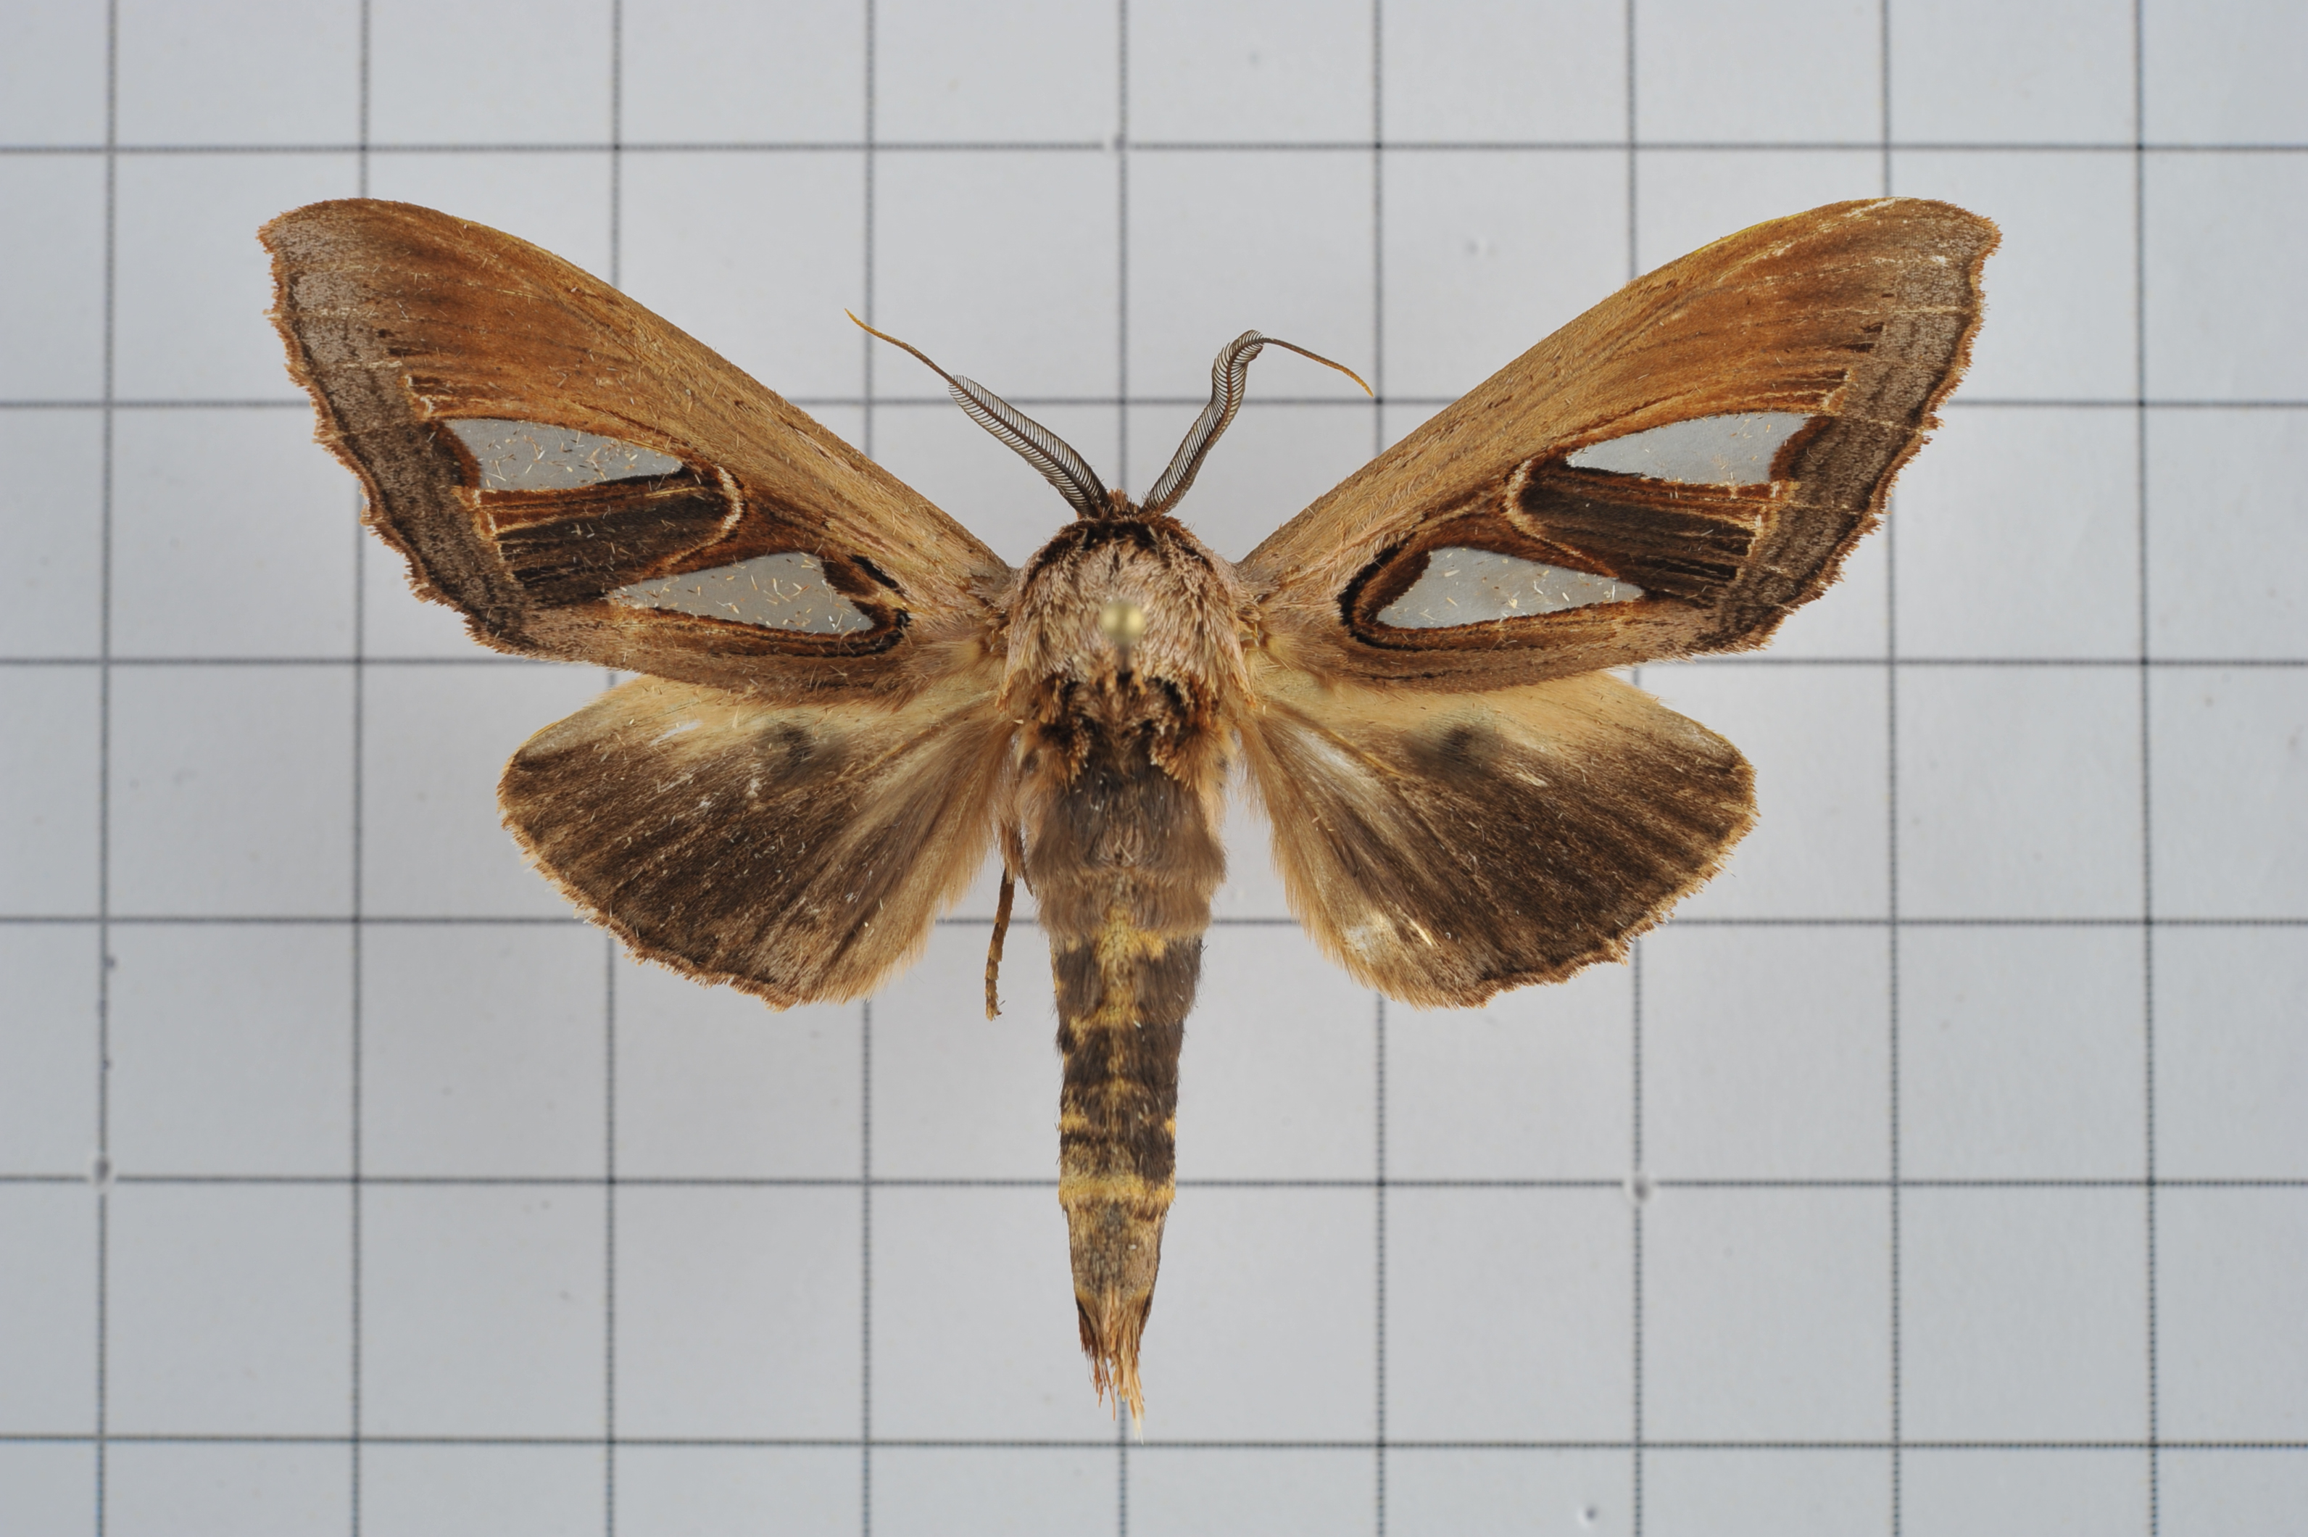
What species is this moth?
Tarsolepis japonica
